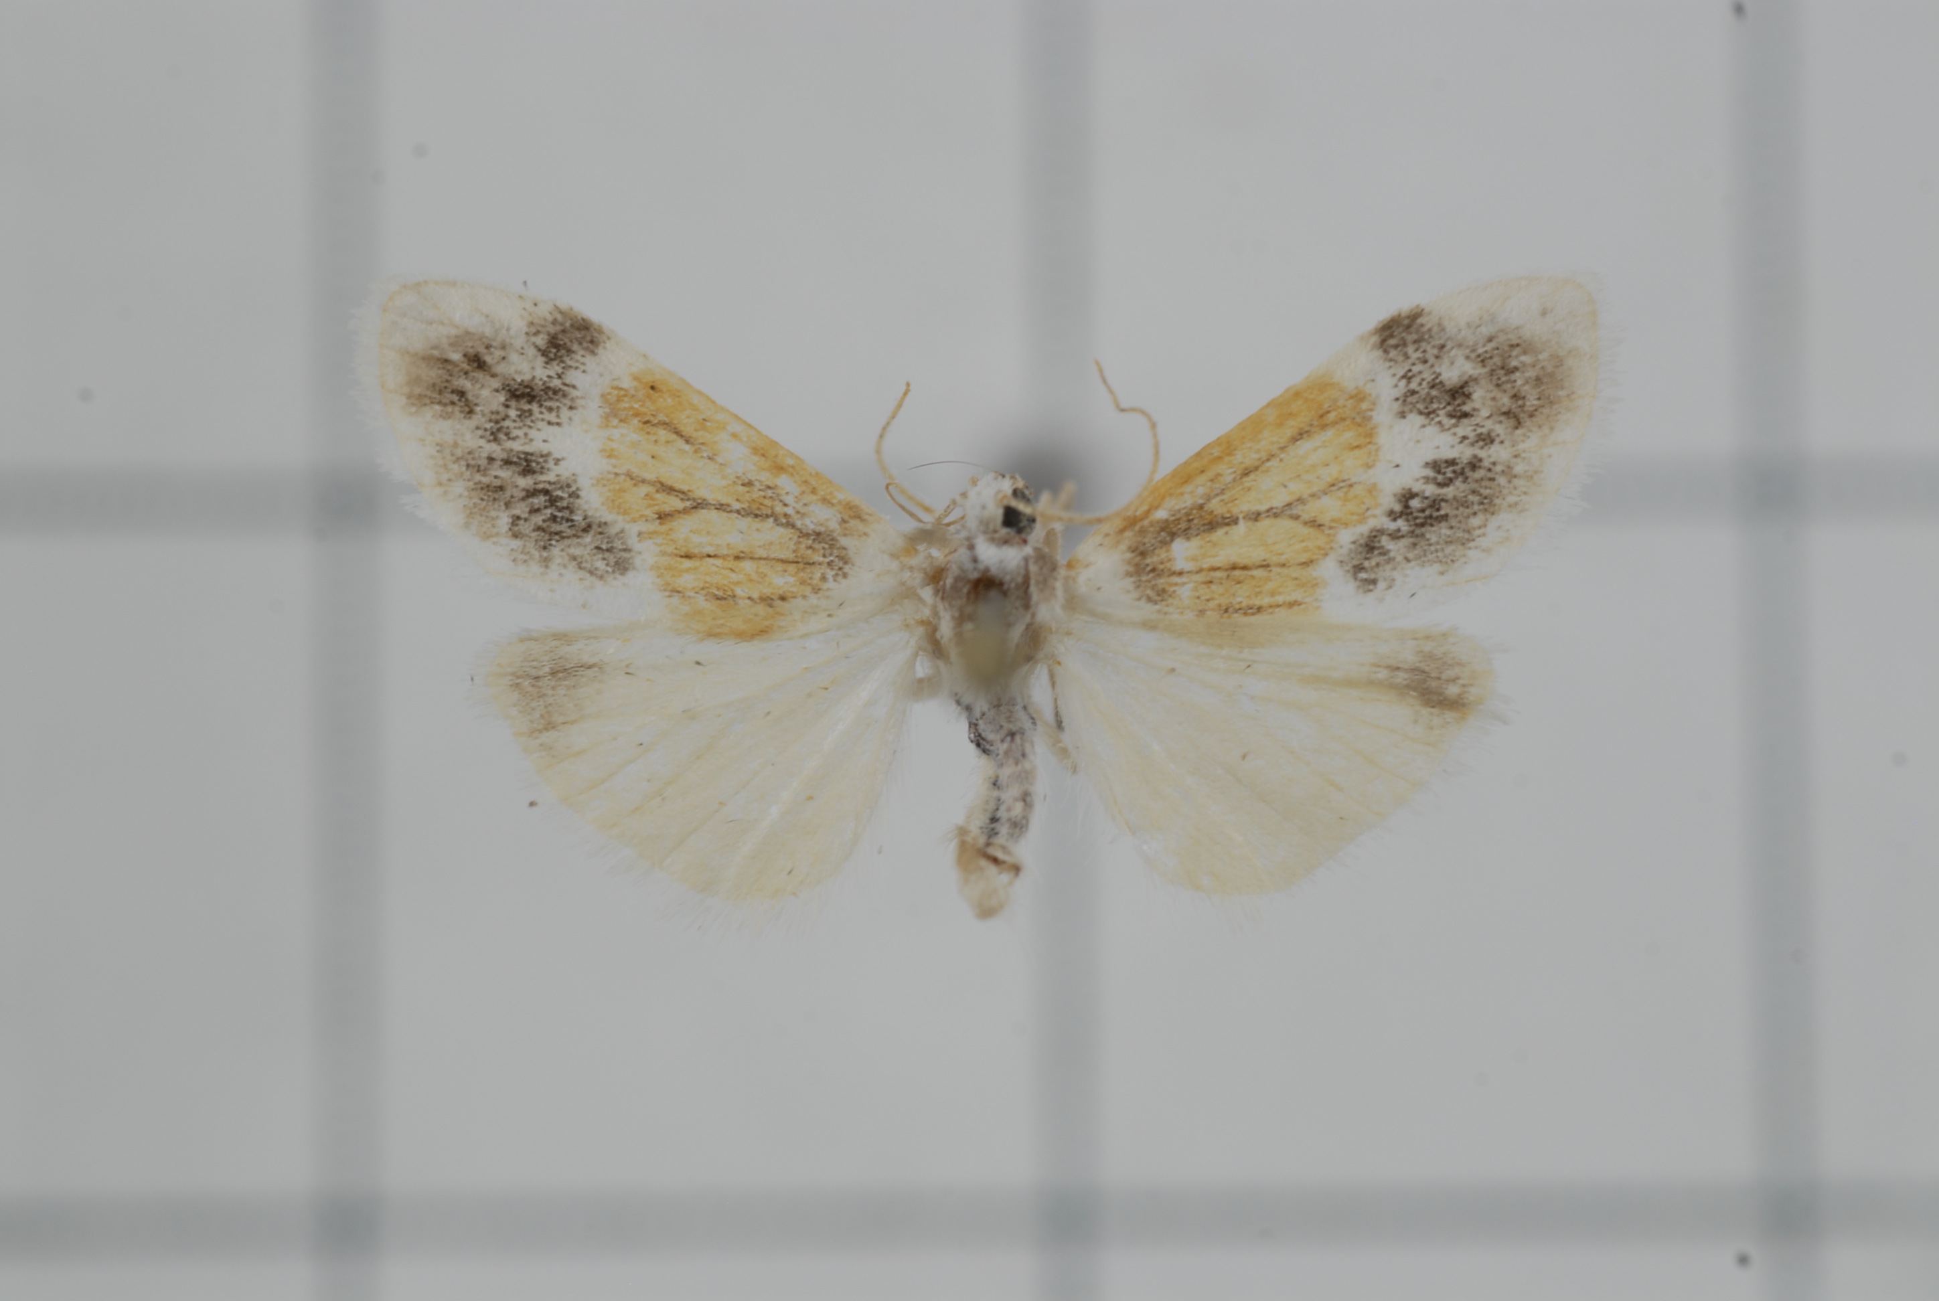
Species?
Nanarsine semilutea
